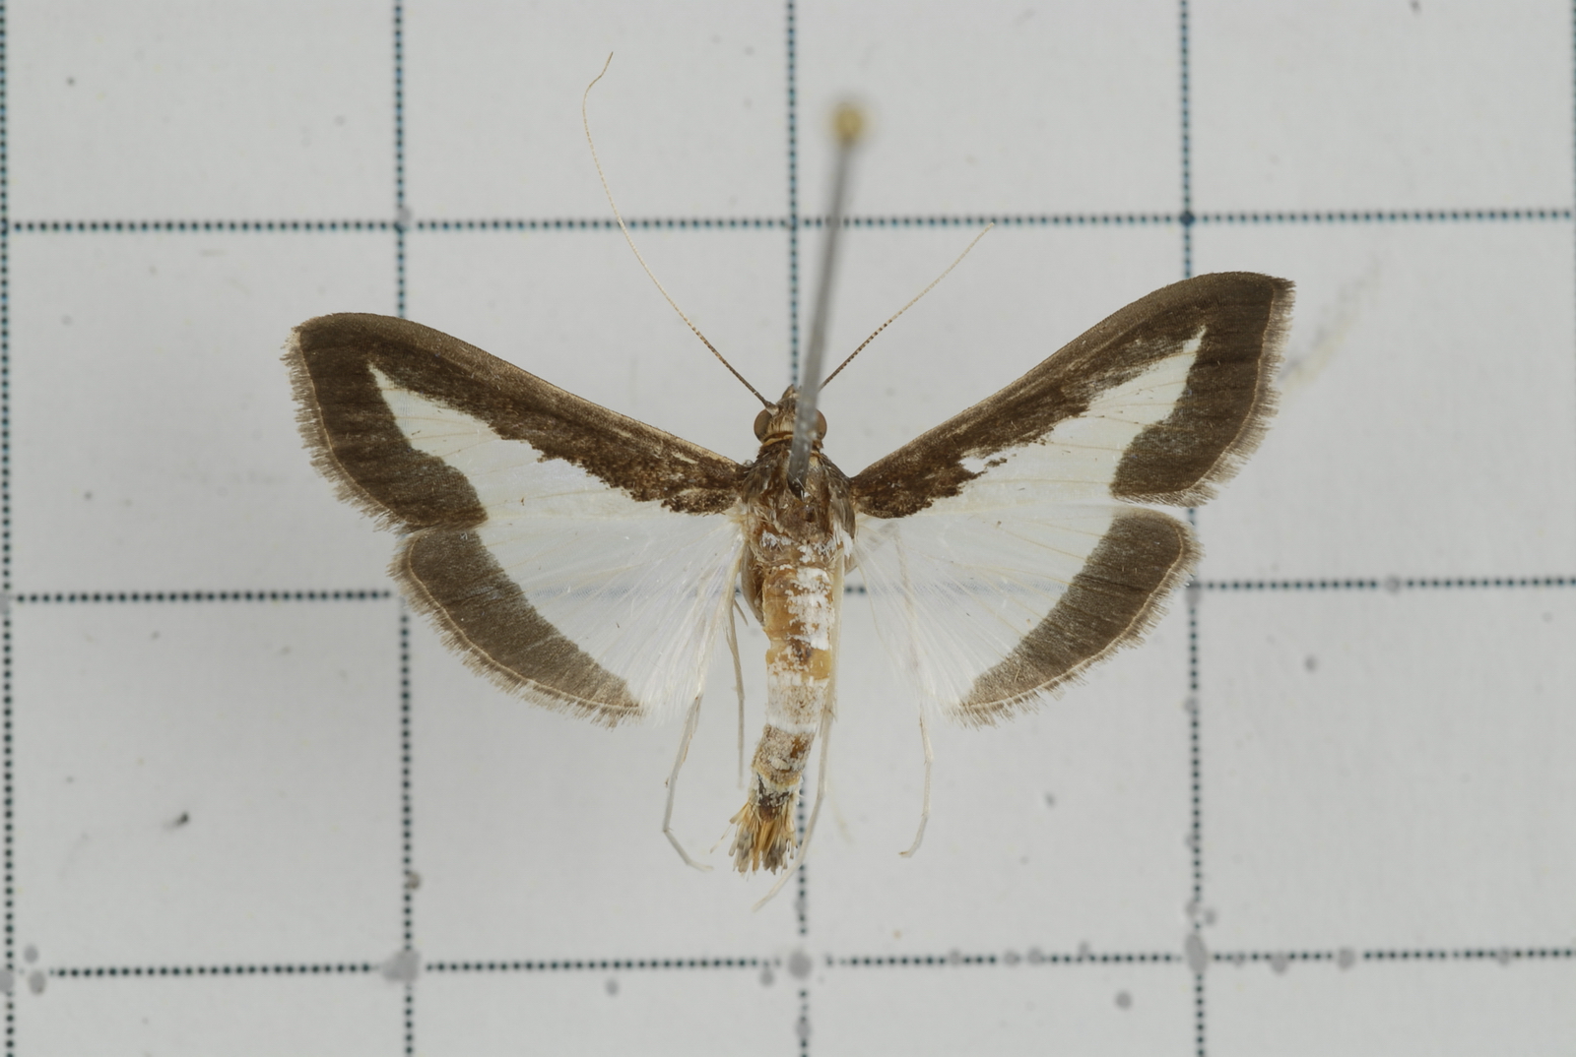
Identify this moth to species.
Diaphania indica
